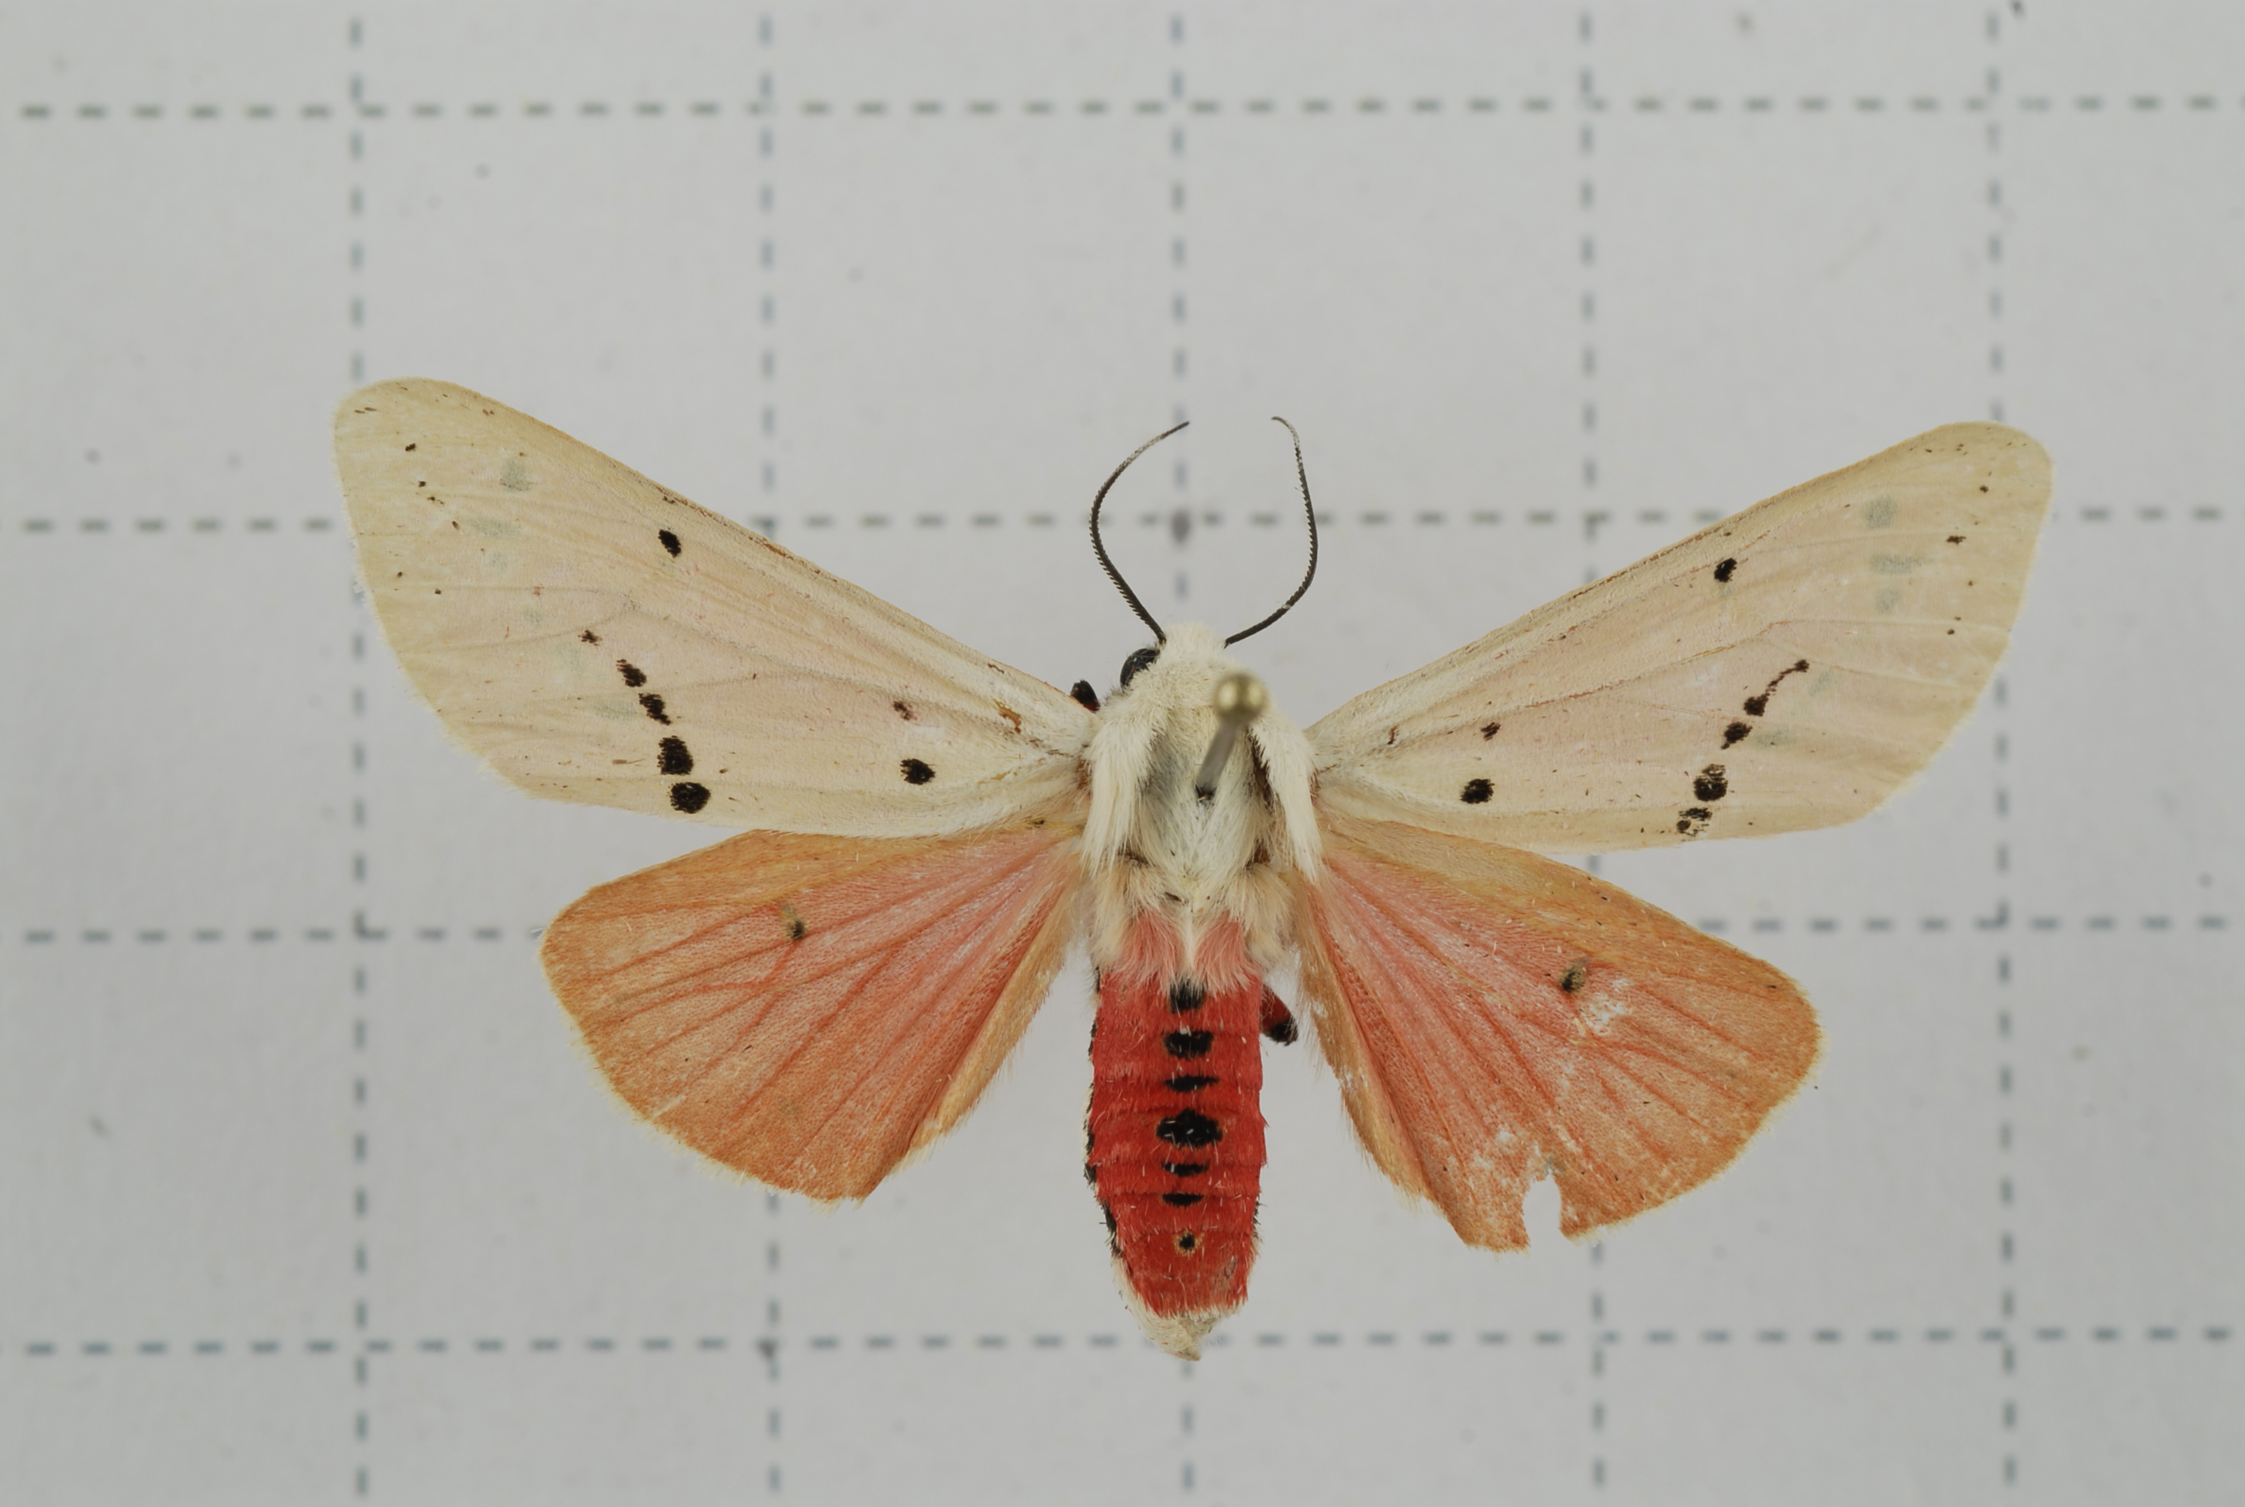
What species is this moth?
Spilarctia subcarnea
